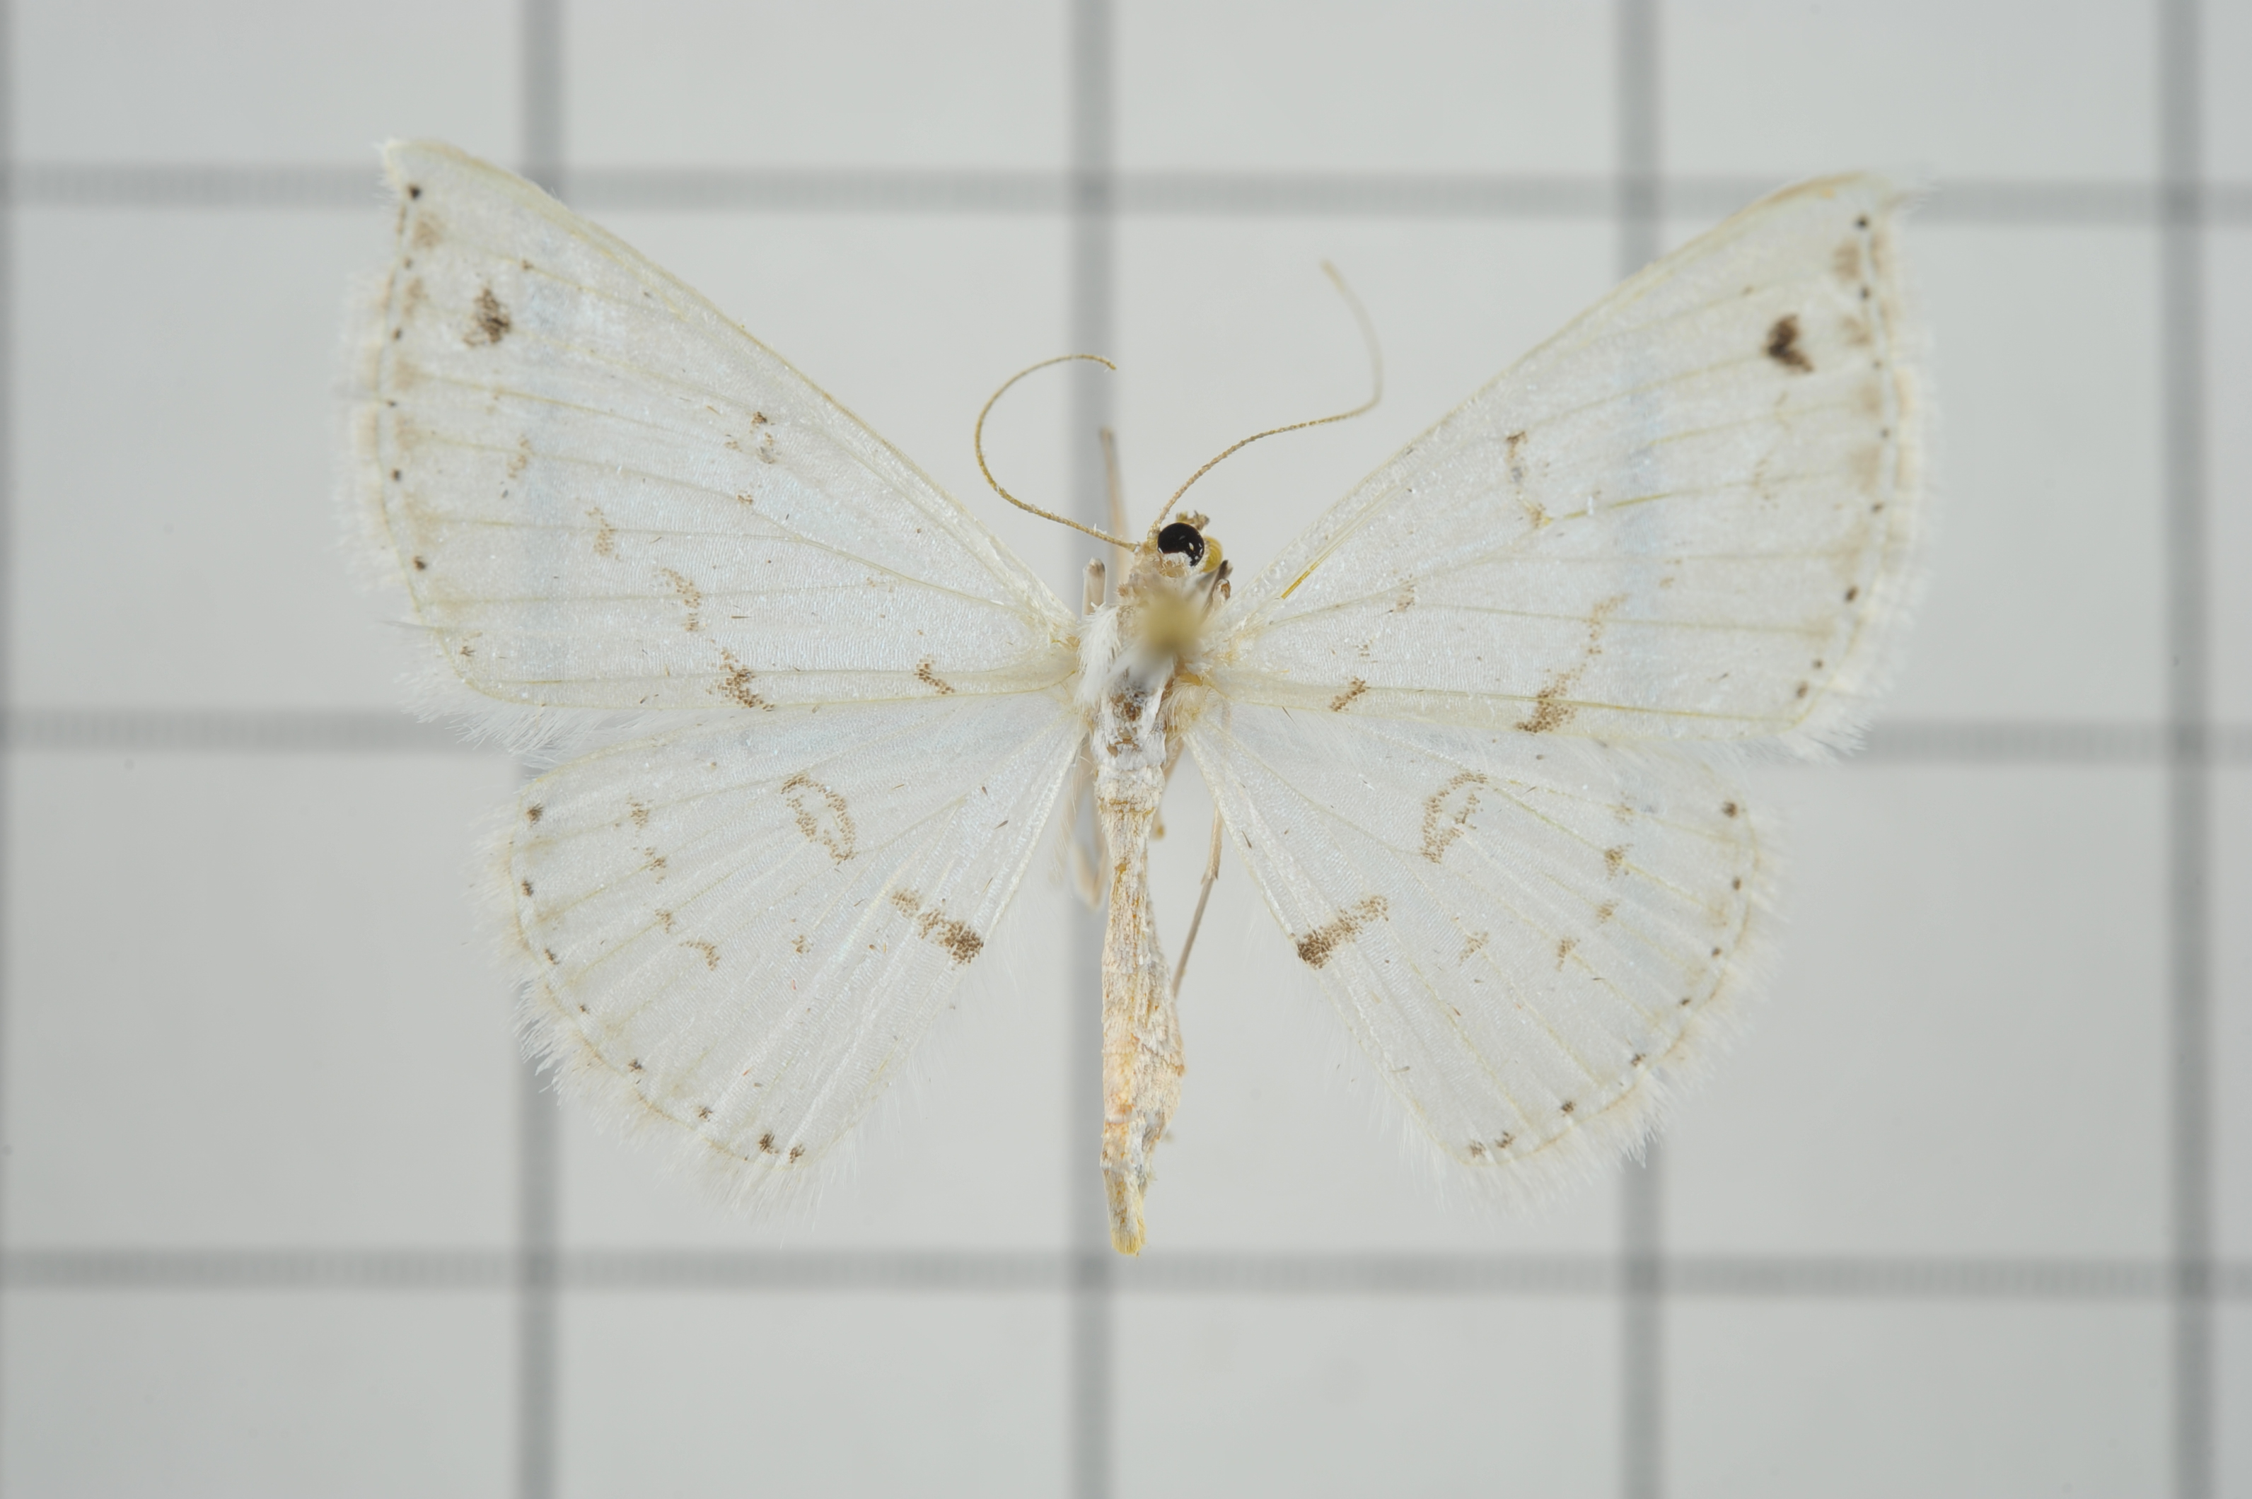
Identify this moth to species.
Derambila dentifera
